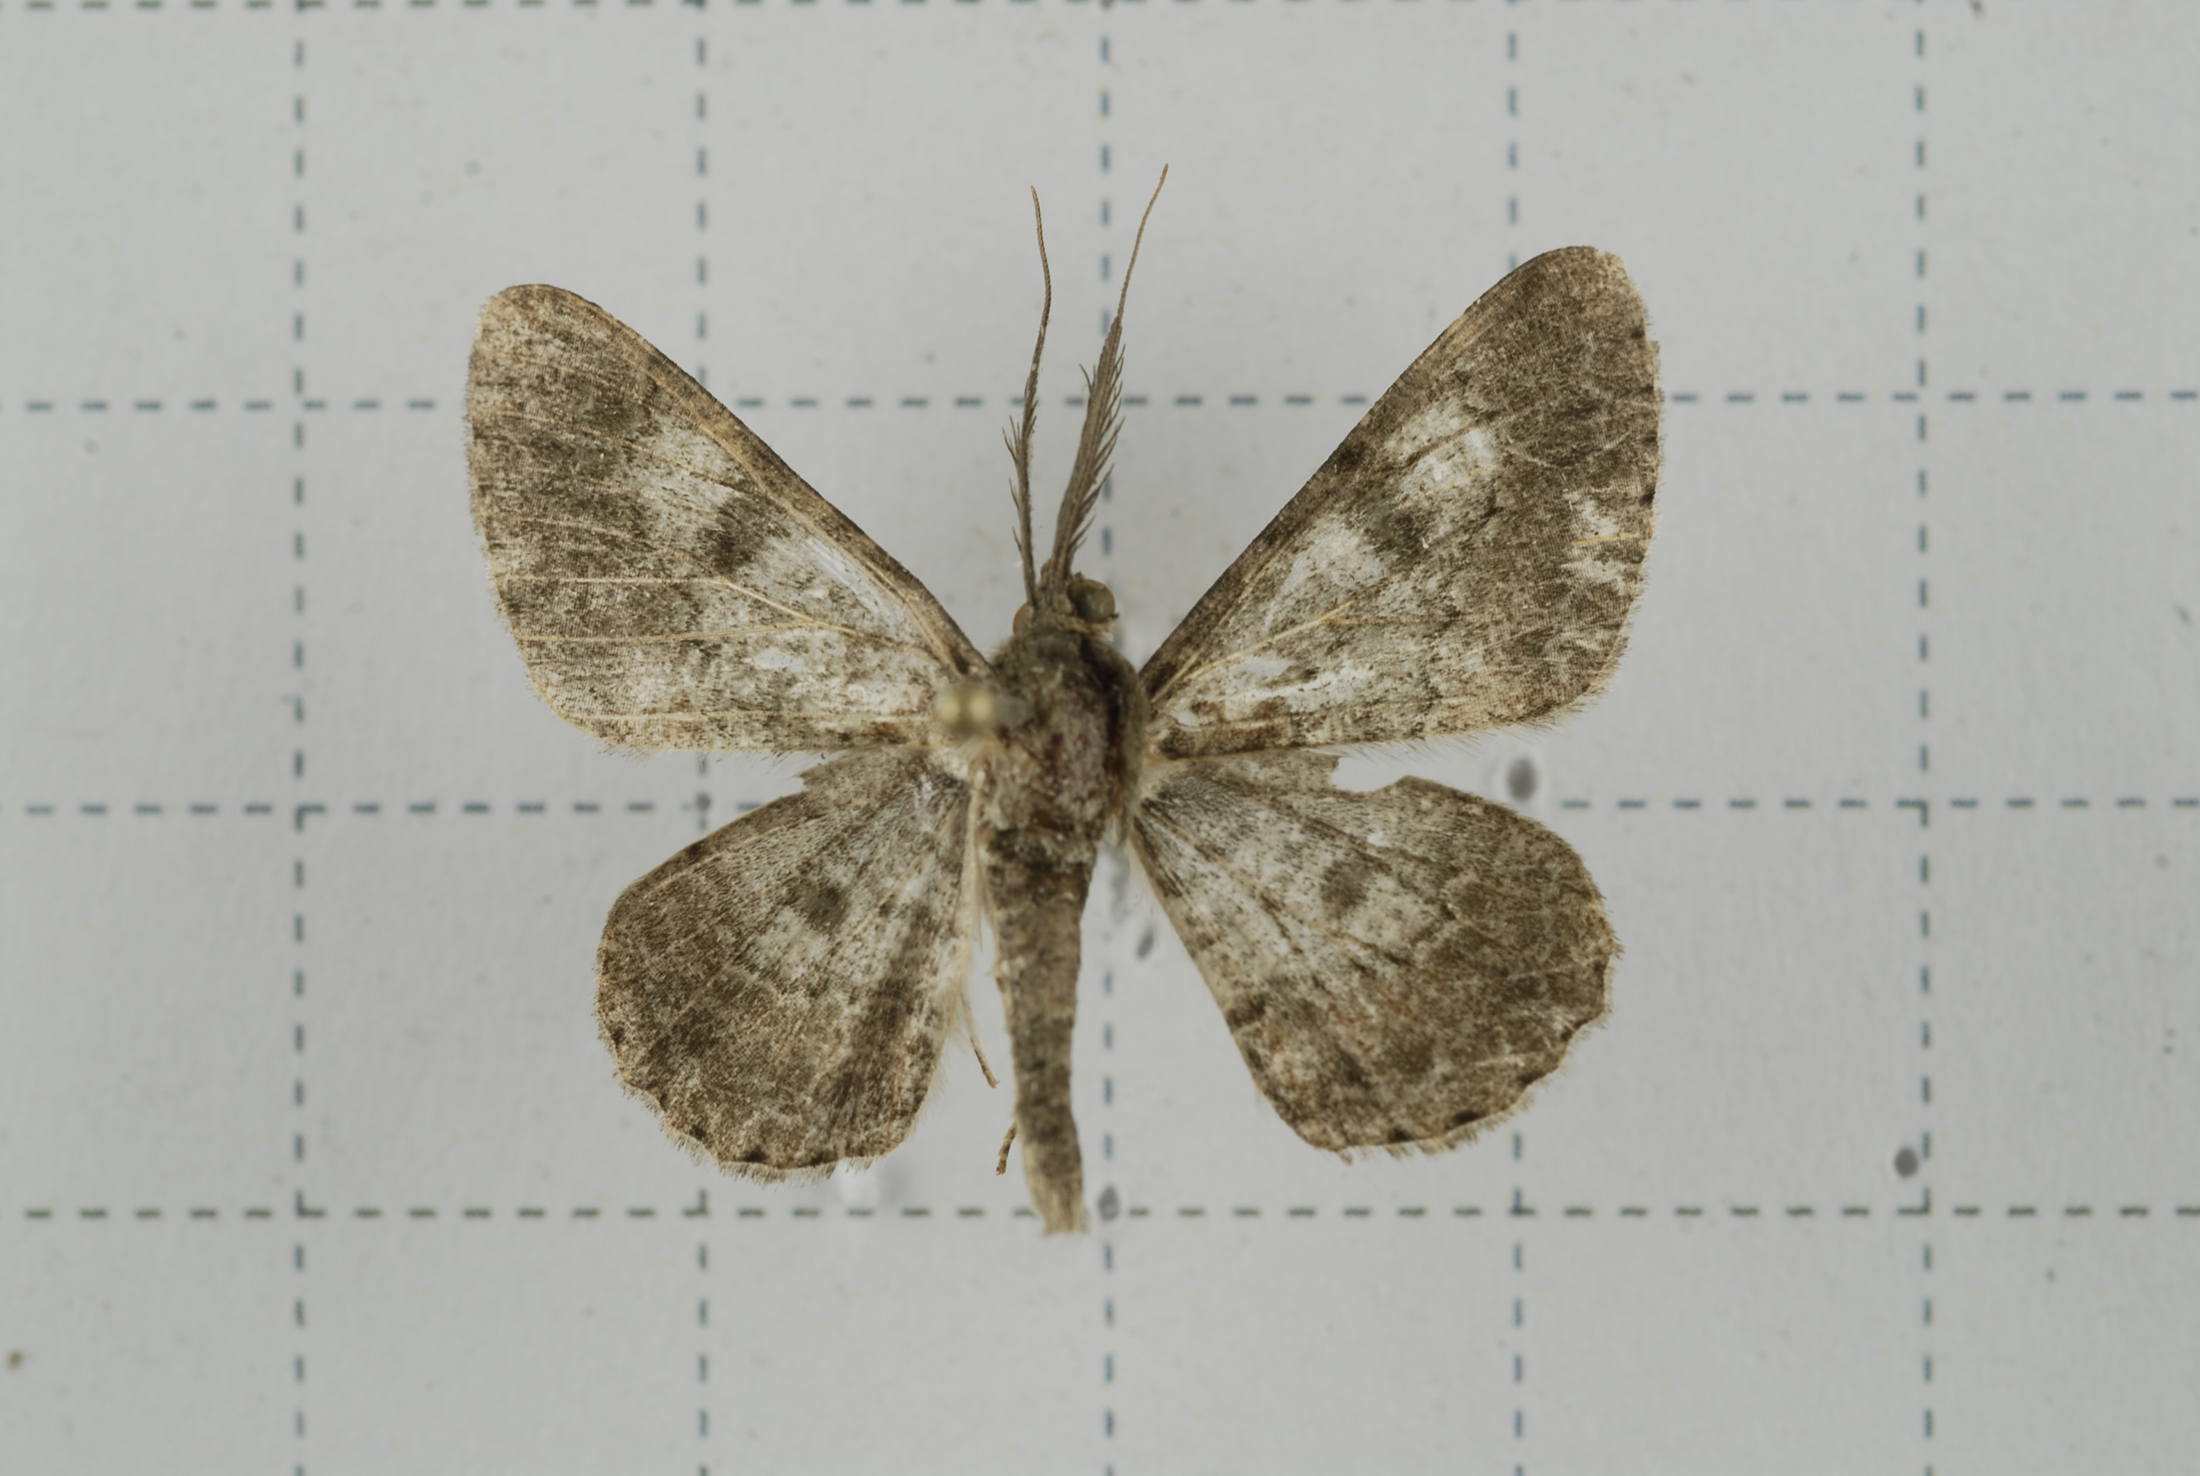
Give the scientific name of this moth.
Cleora repulsaria repulsaria
